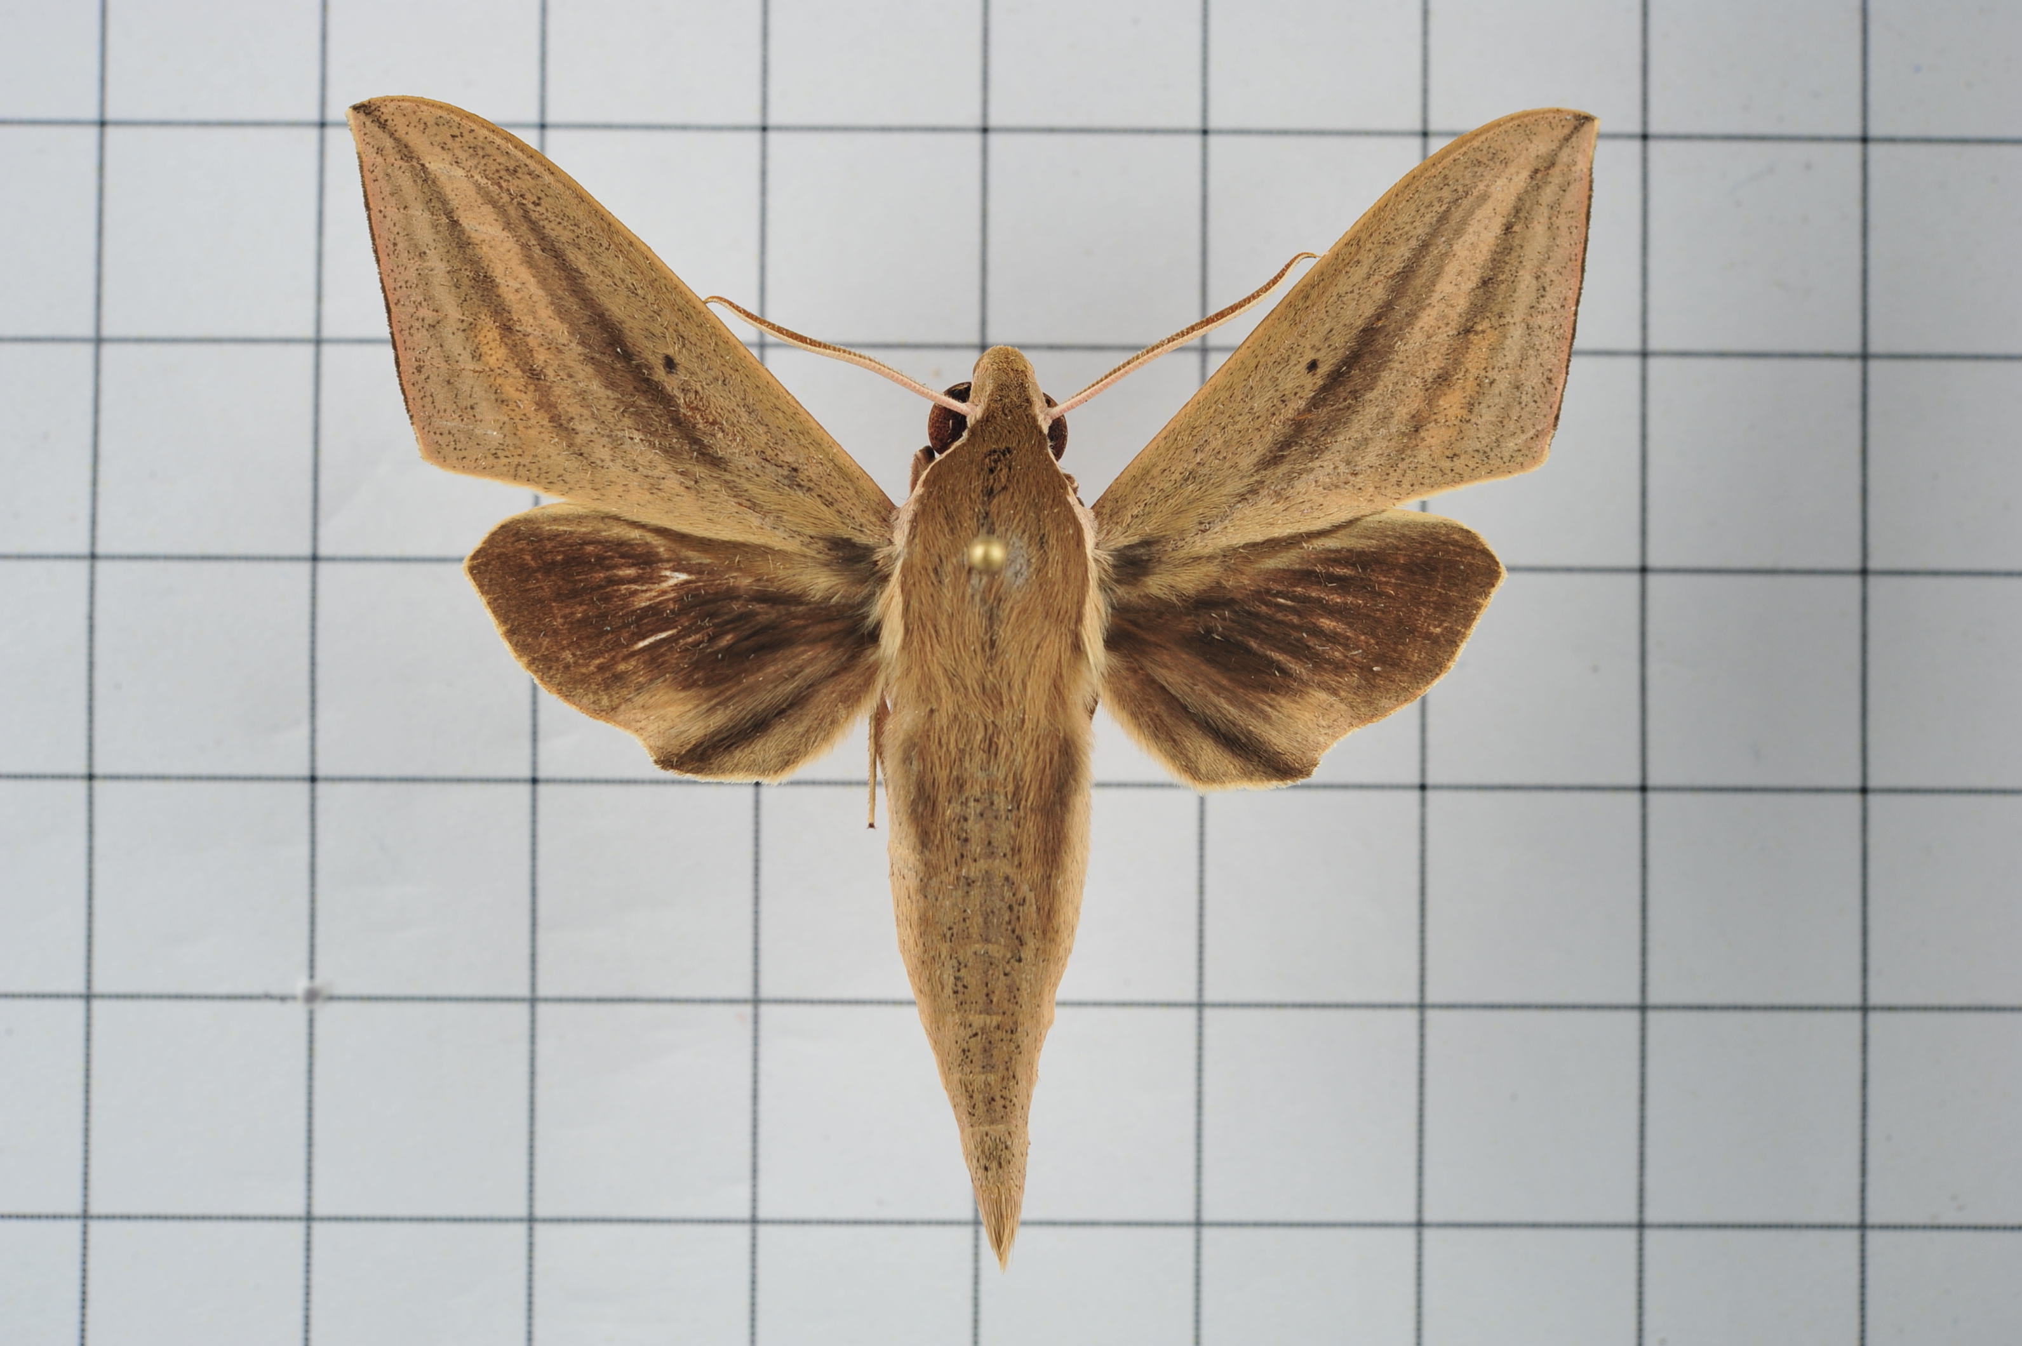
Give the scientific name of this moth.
Theretra lucasii
